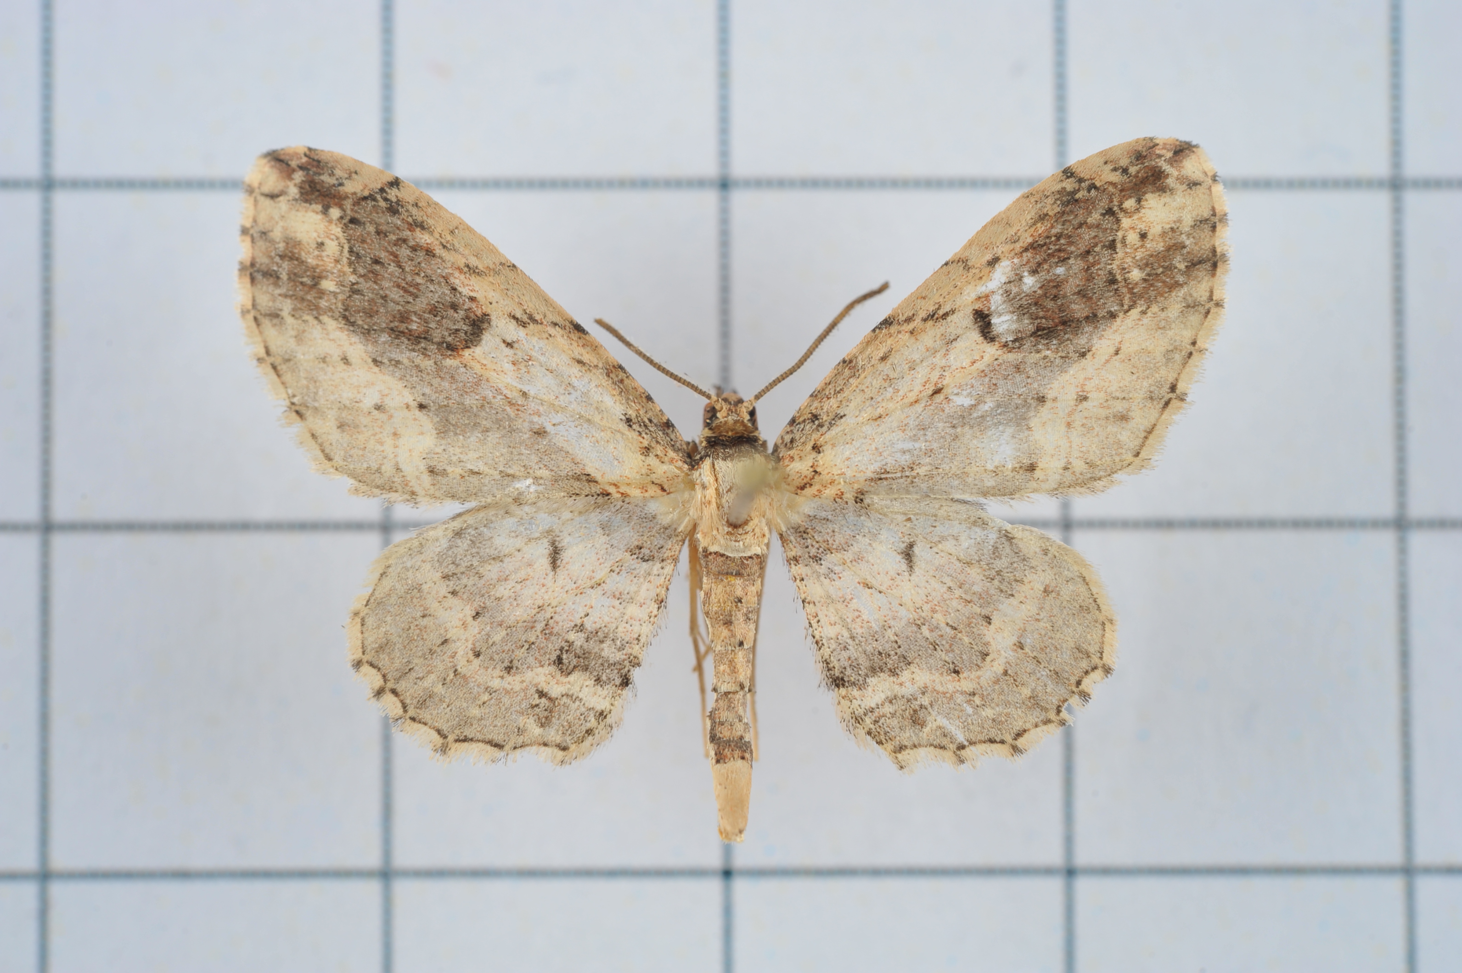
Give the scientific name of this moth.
Ziridava kanshireiensis
